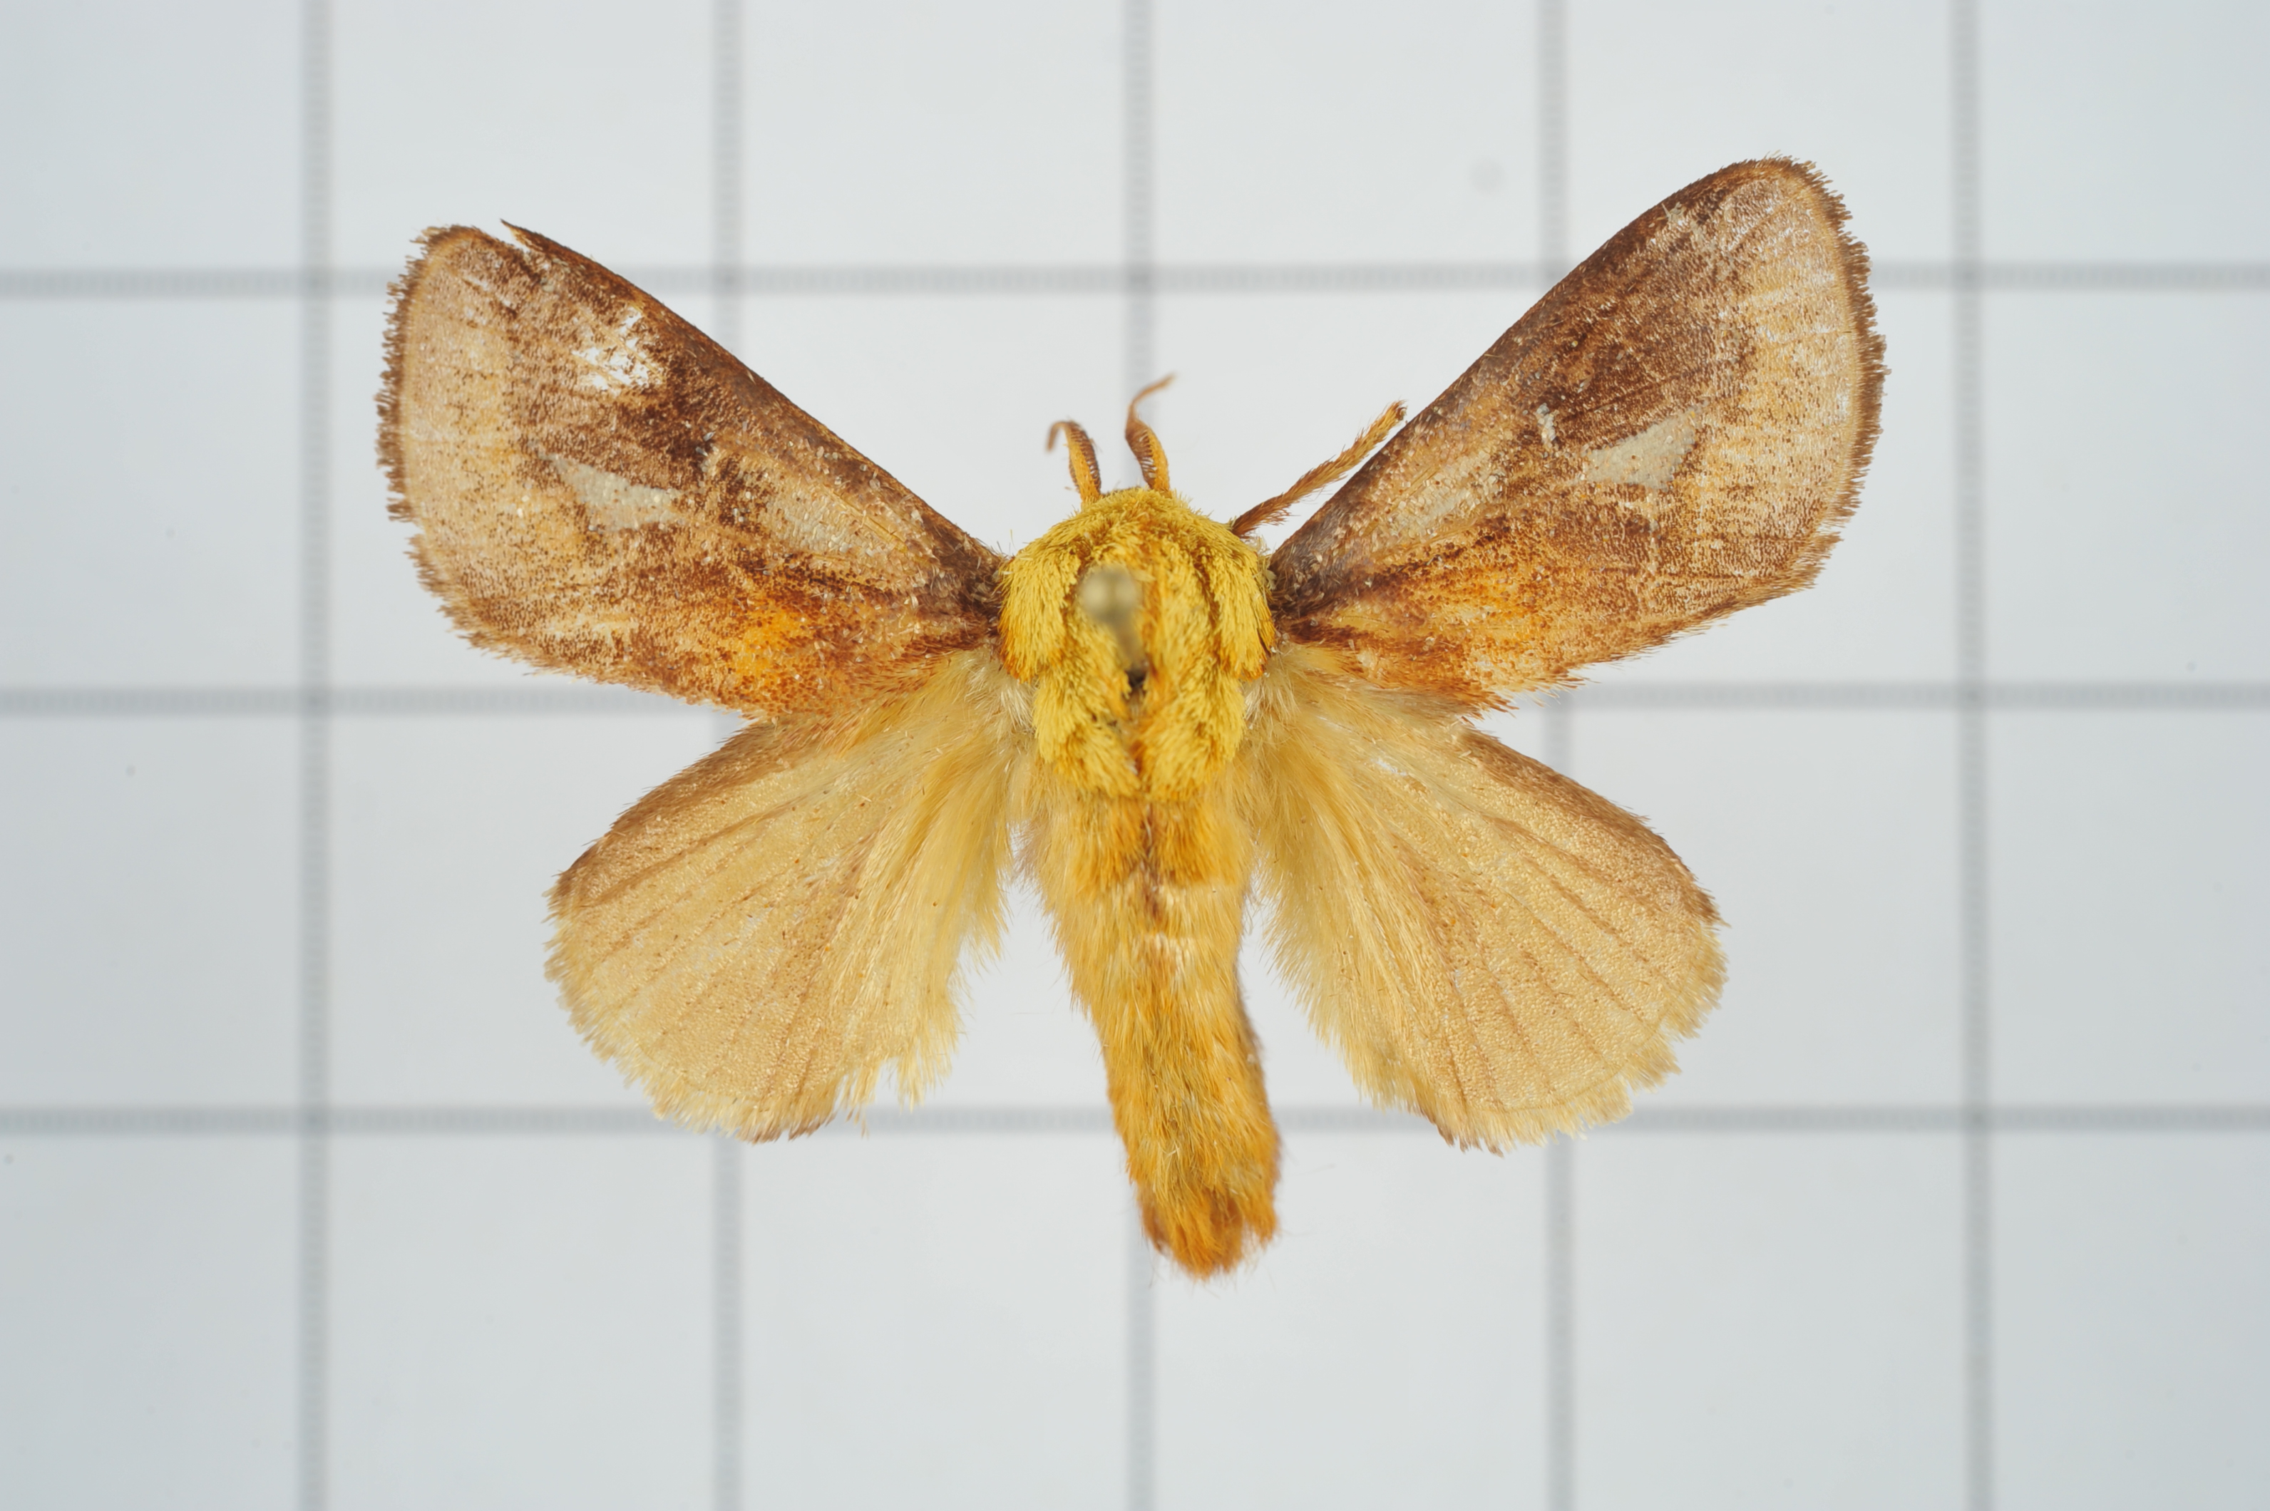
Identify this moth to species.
Miresa fulgida
